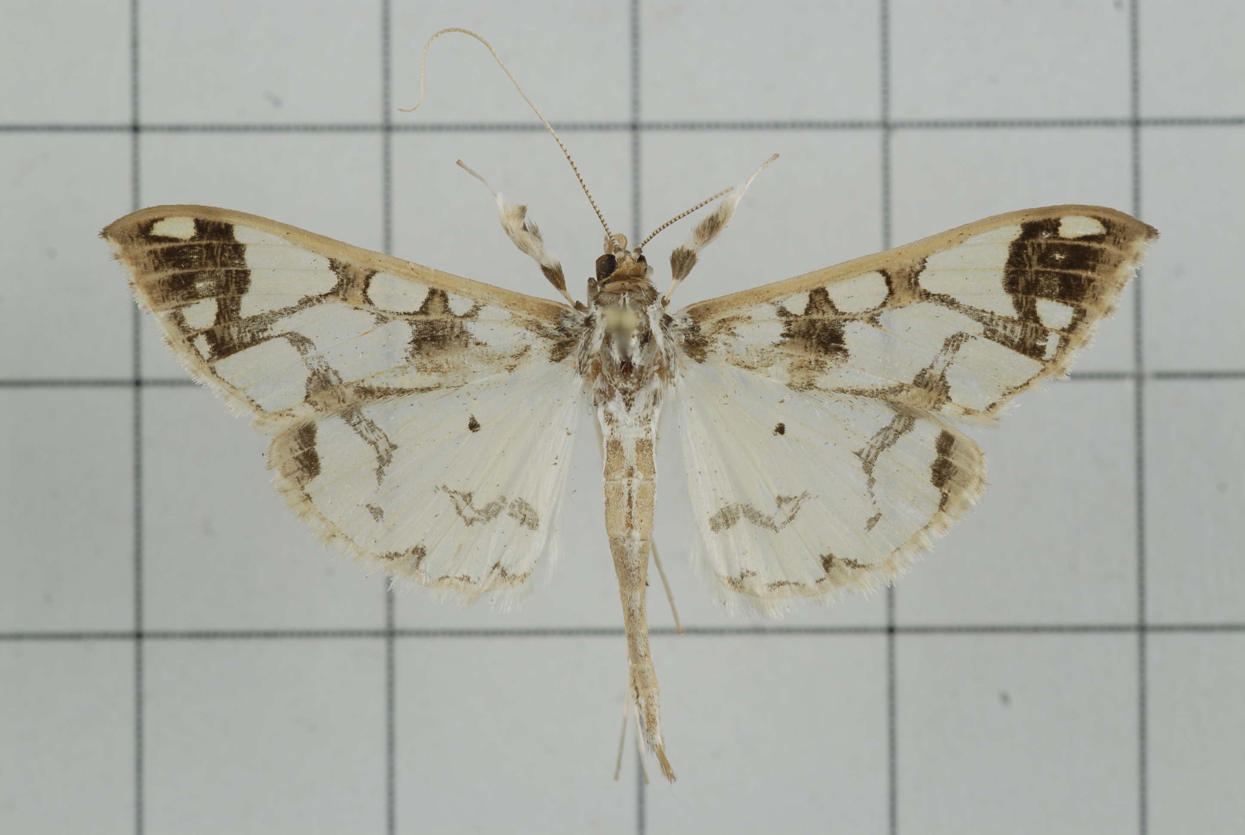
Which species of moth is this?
Polythlipta divaricata
